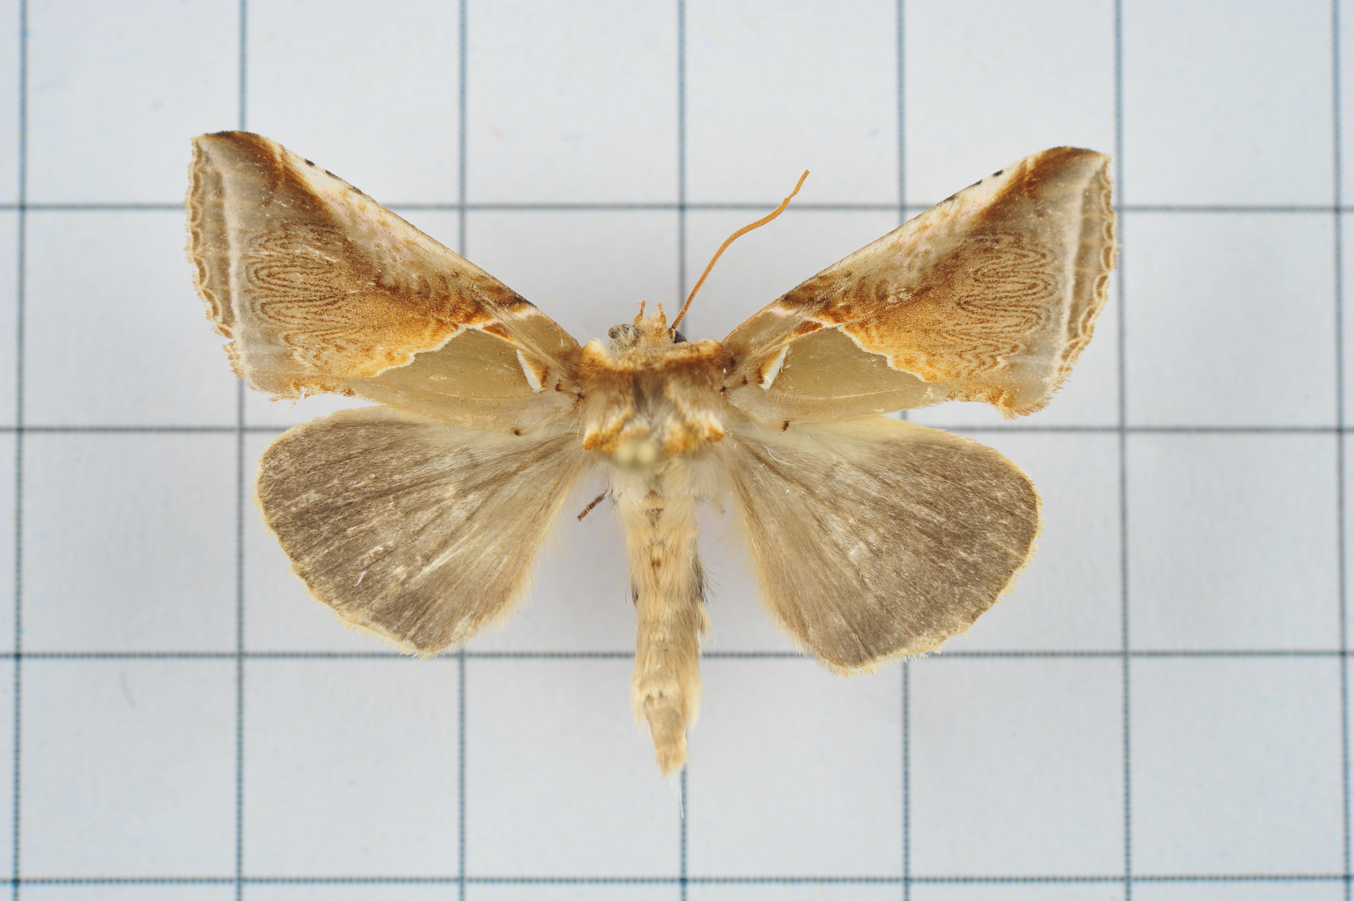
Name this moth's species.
Habrosyne indica formosana
